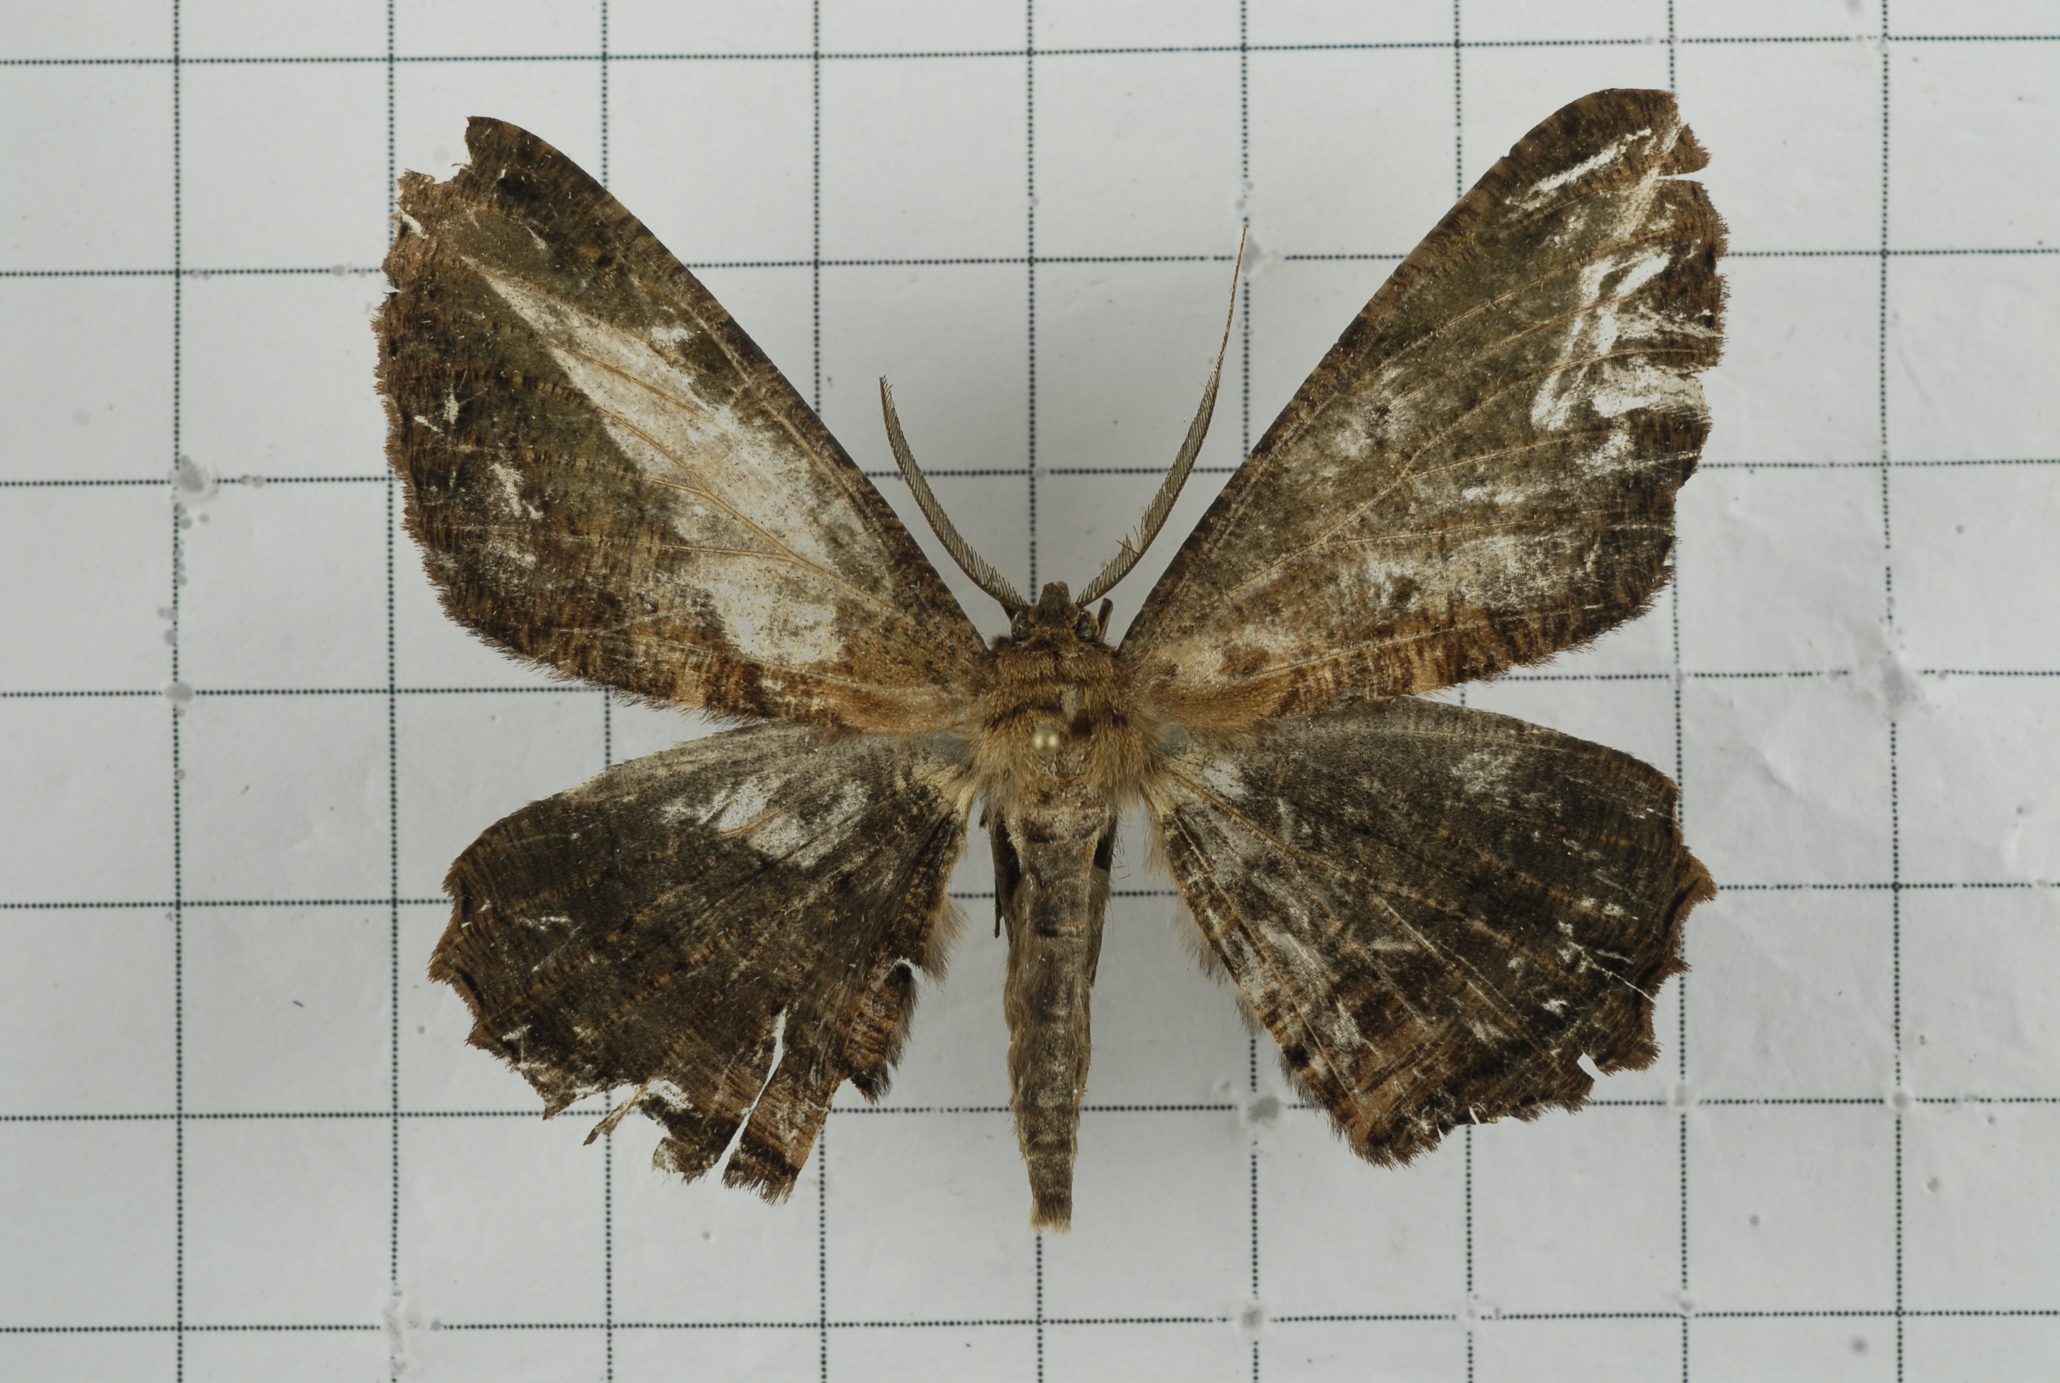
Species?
Chorodna creataria
